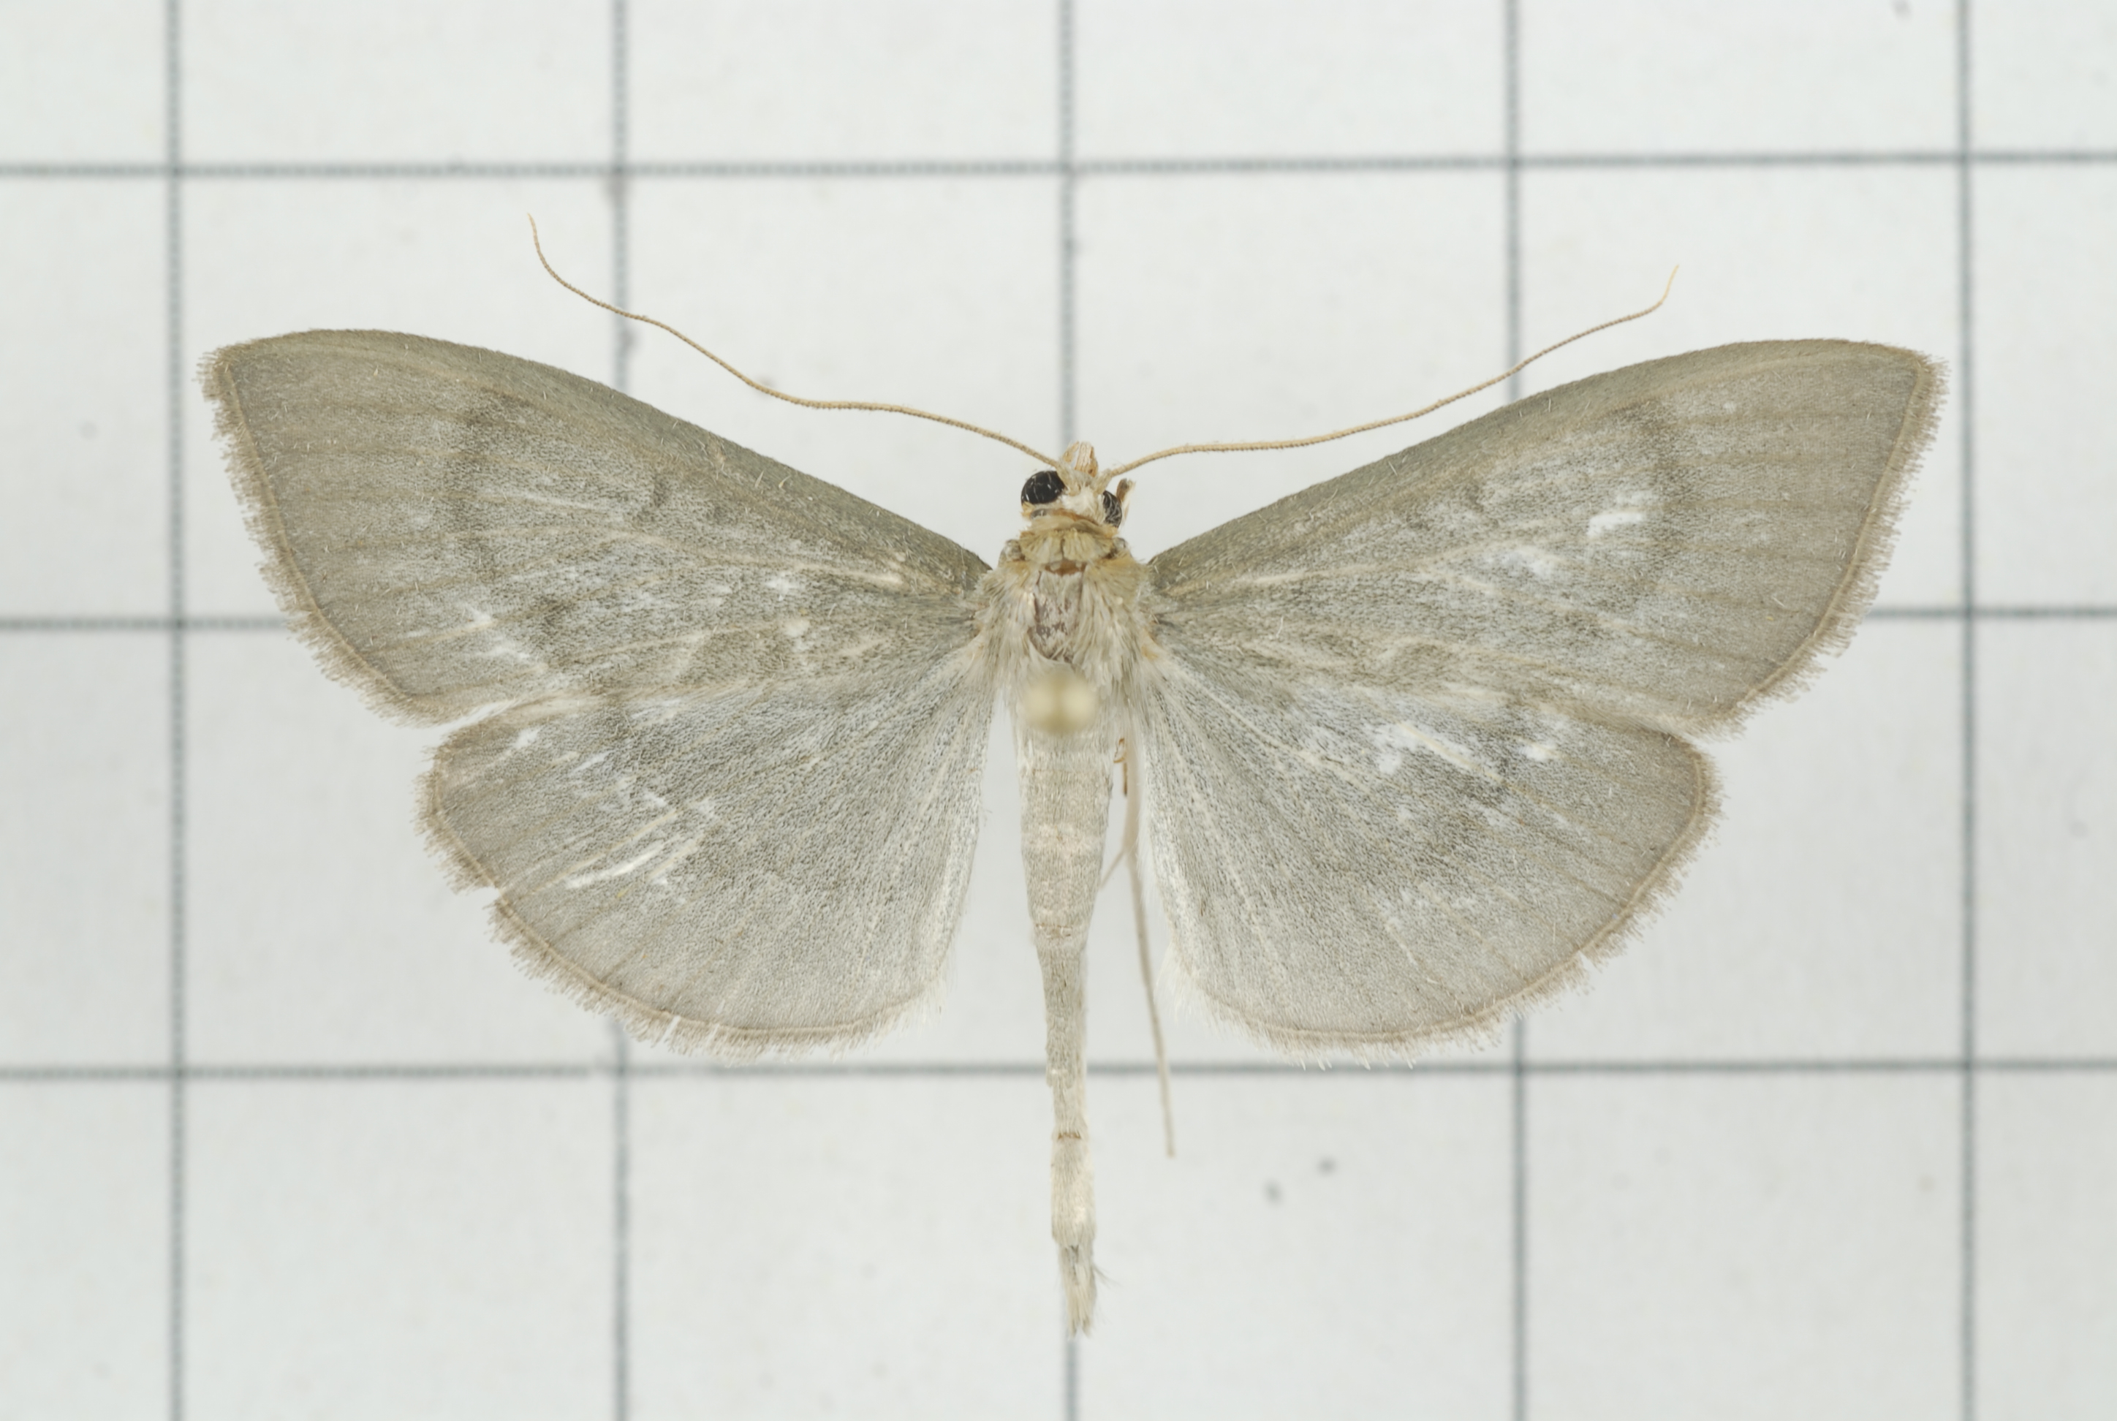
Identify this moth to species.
Glauconoe deductalis
